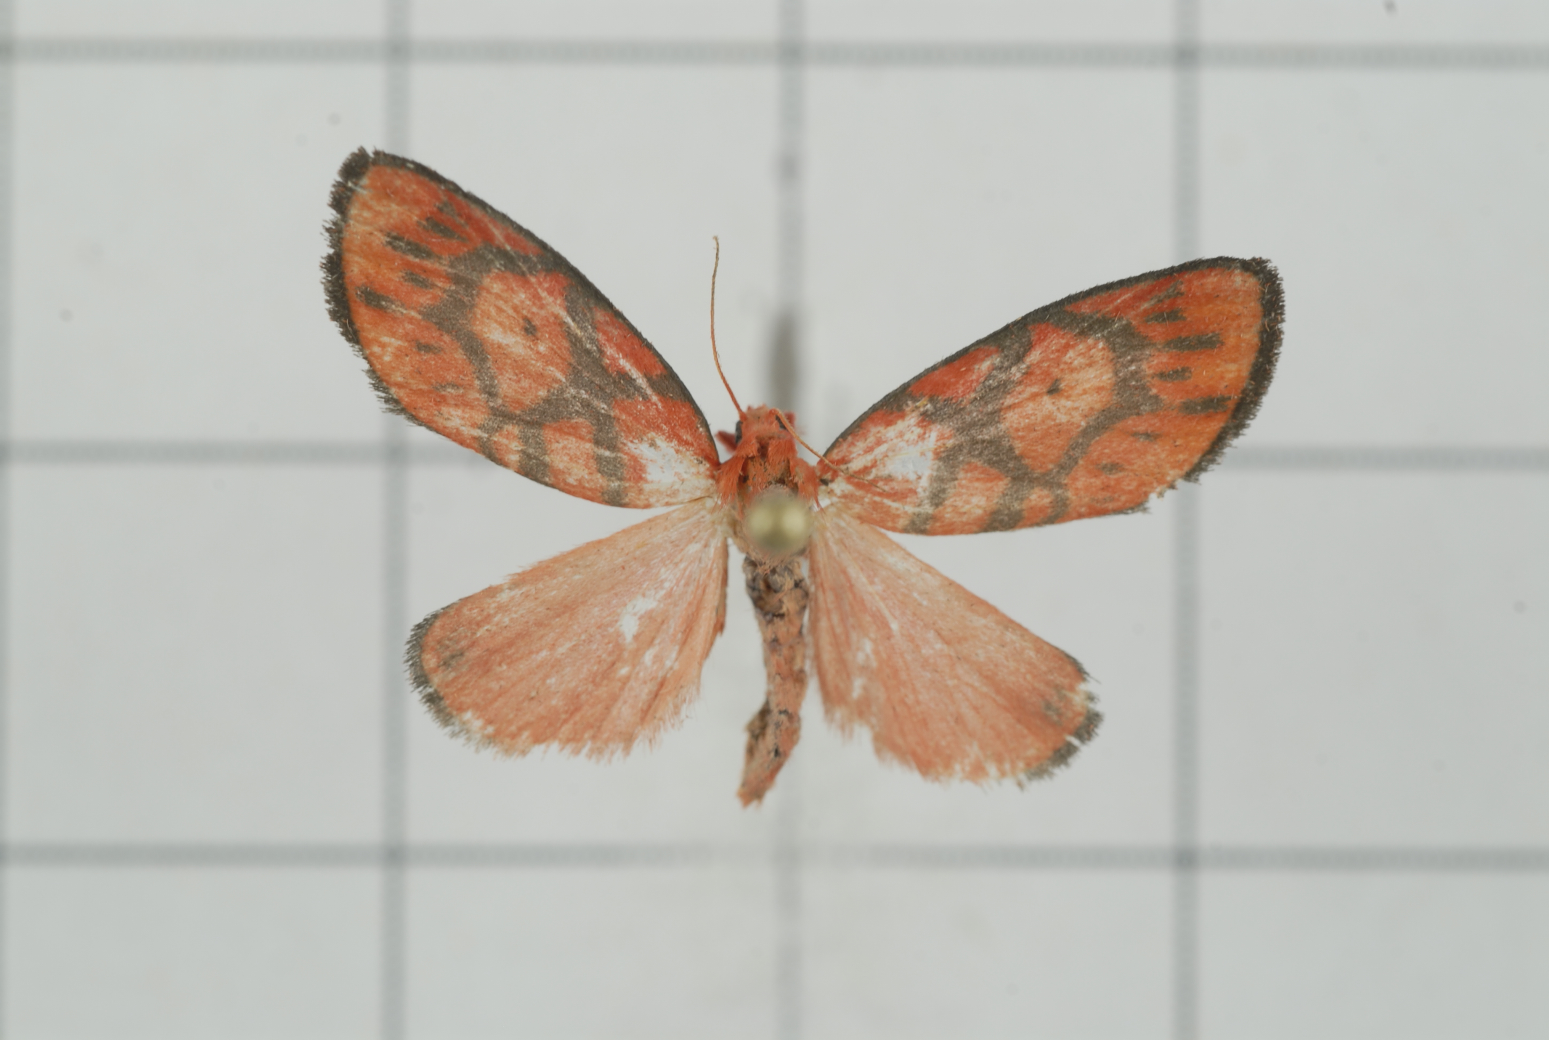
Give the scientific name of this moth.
Conicornuta convexa
